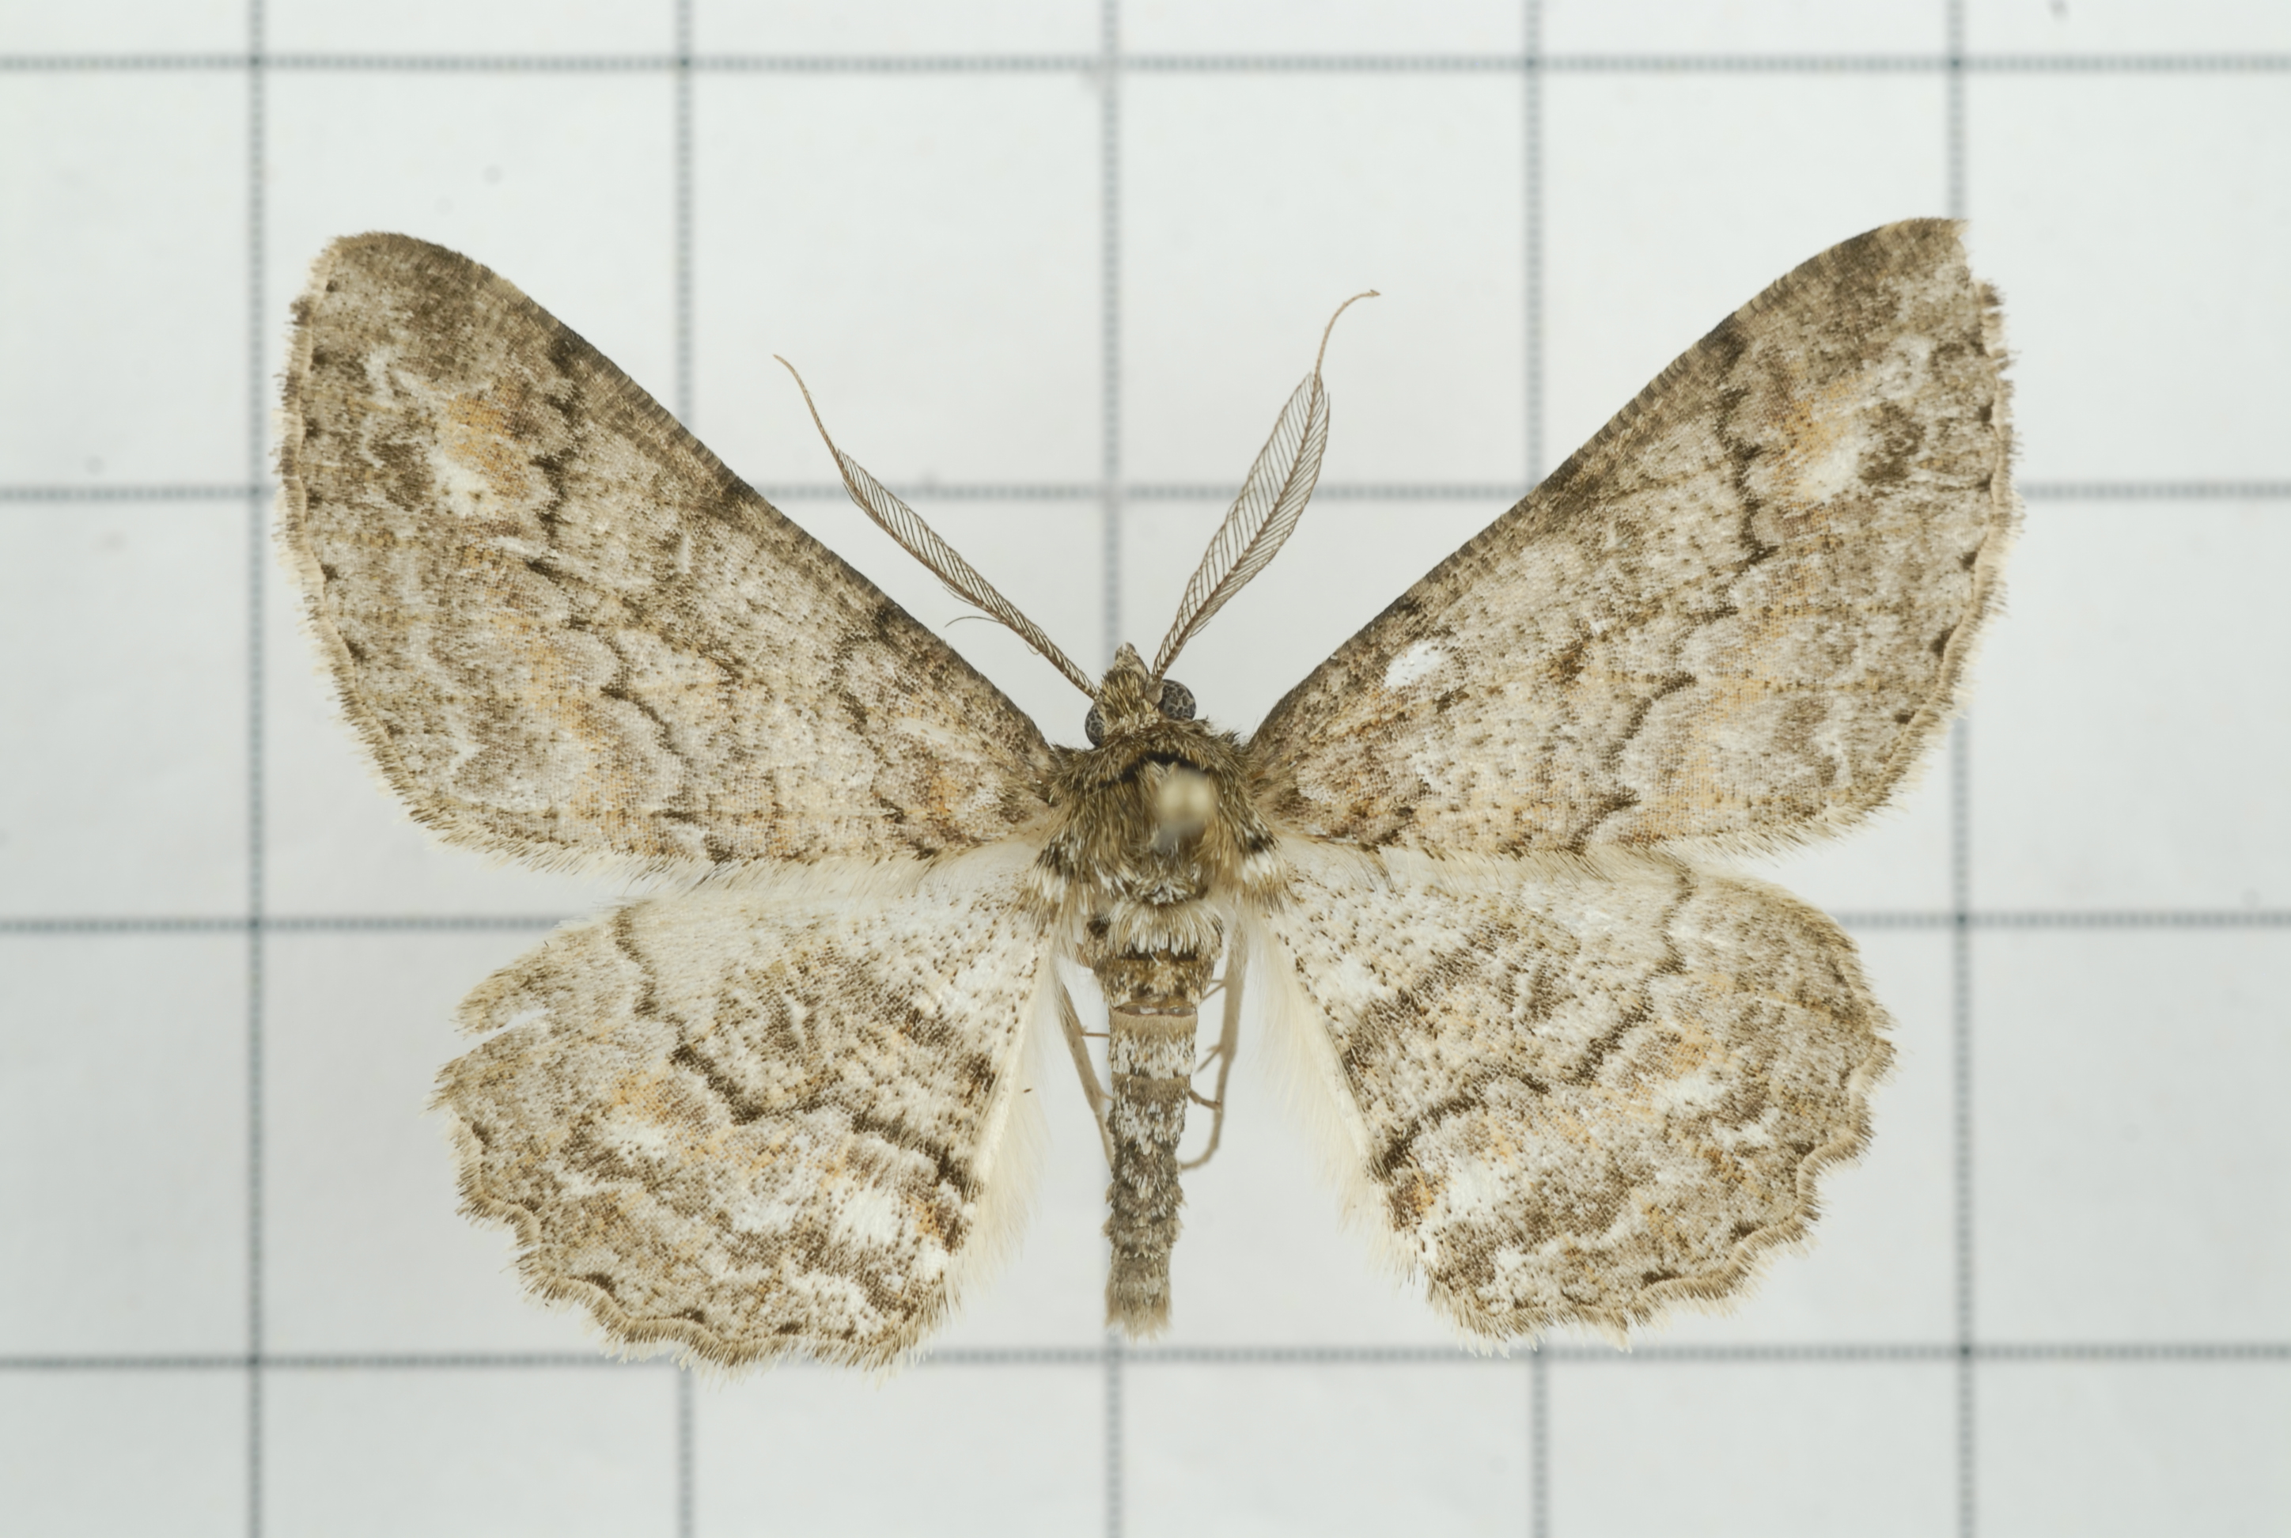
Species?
Cleora leucophaea taiwanensis
